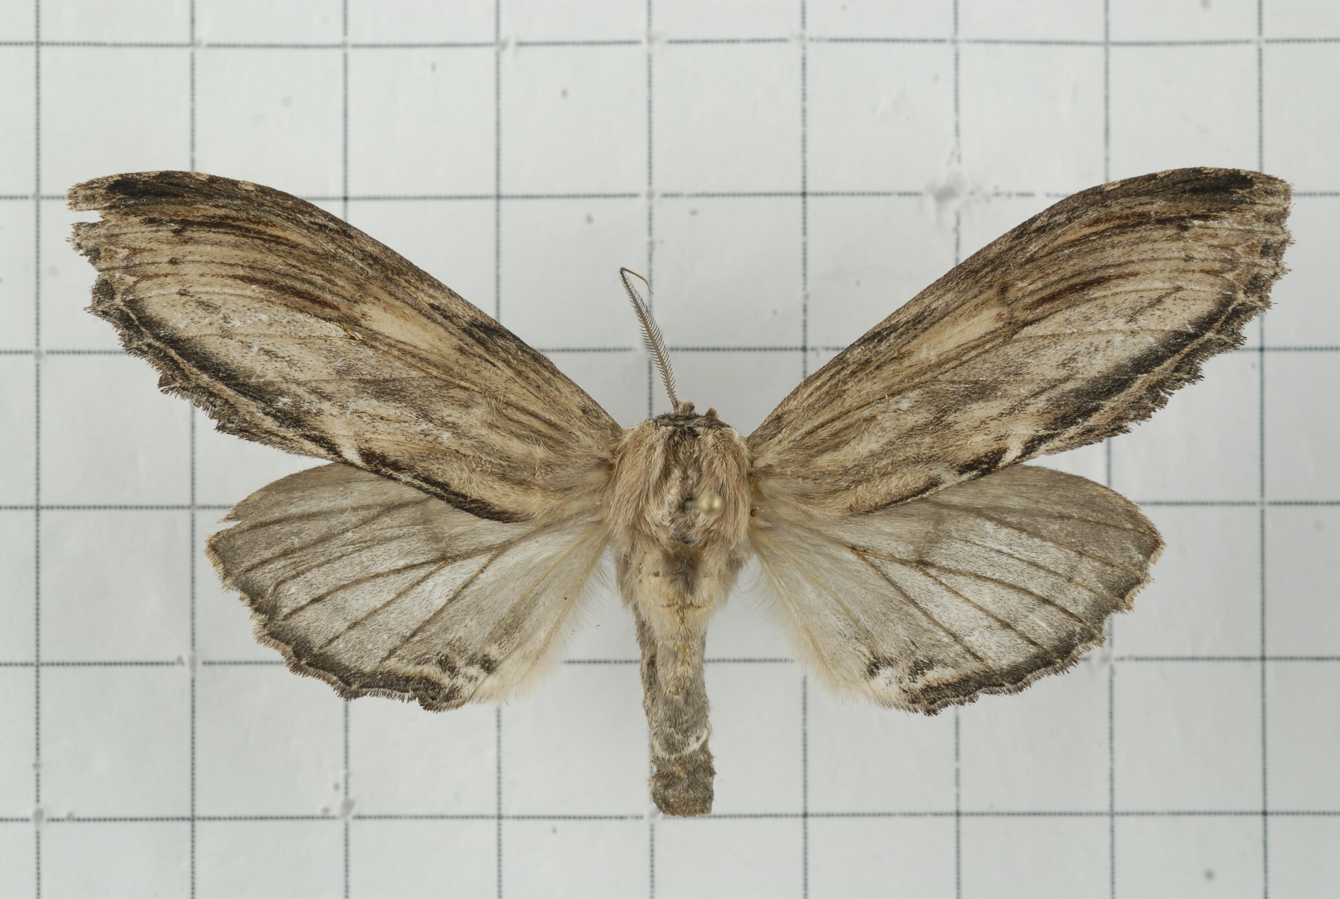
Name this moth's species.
Rachia striata
